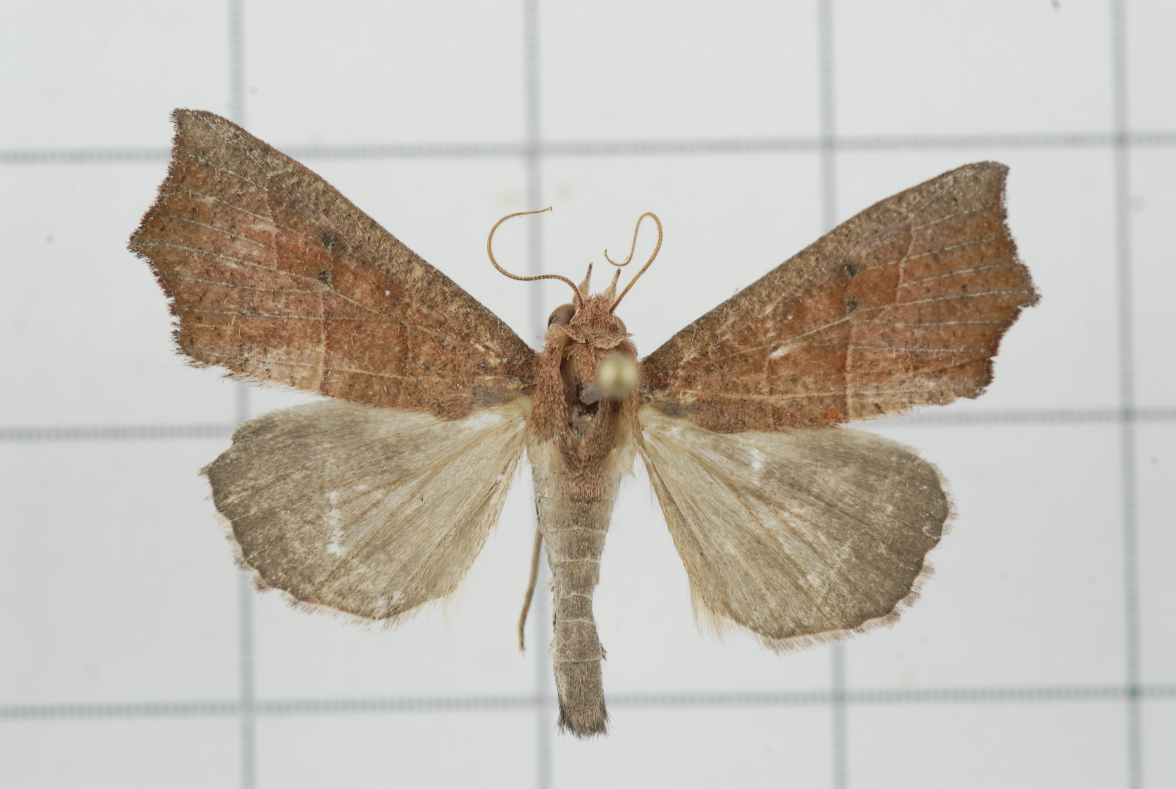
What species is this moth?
Gonitis mesogona
